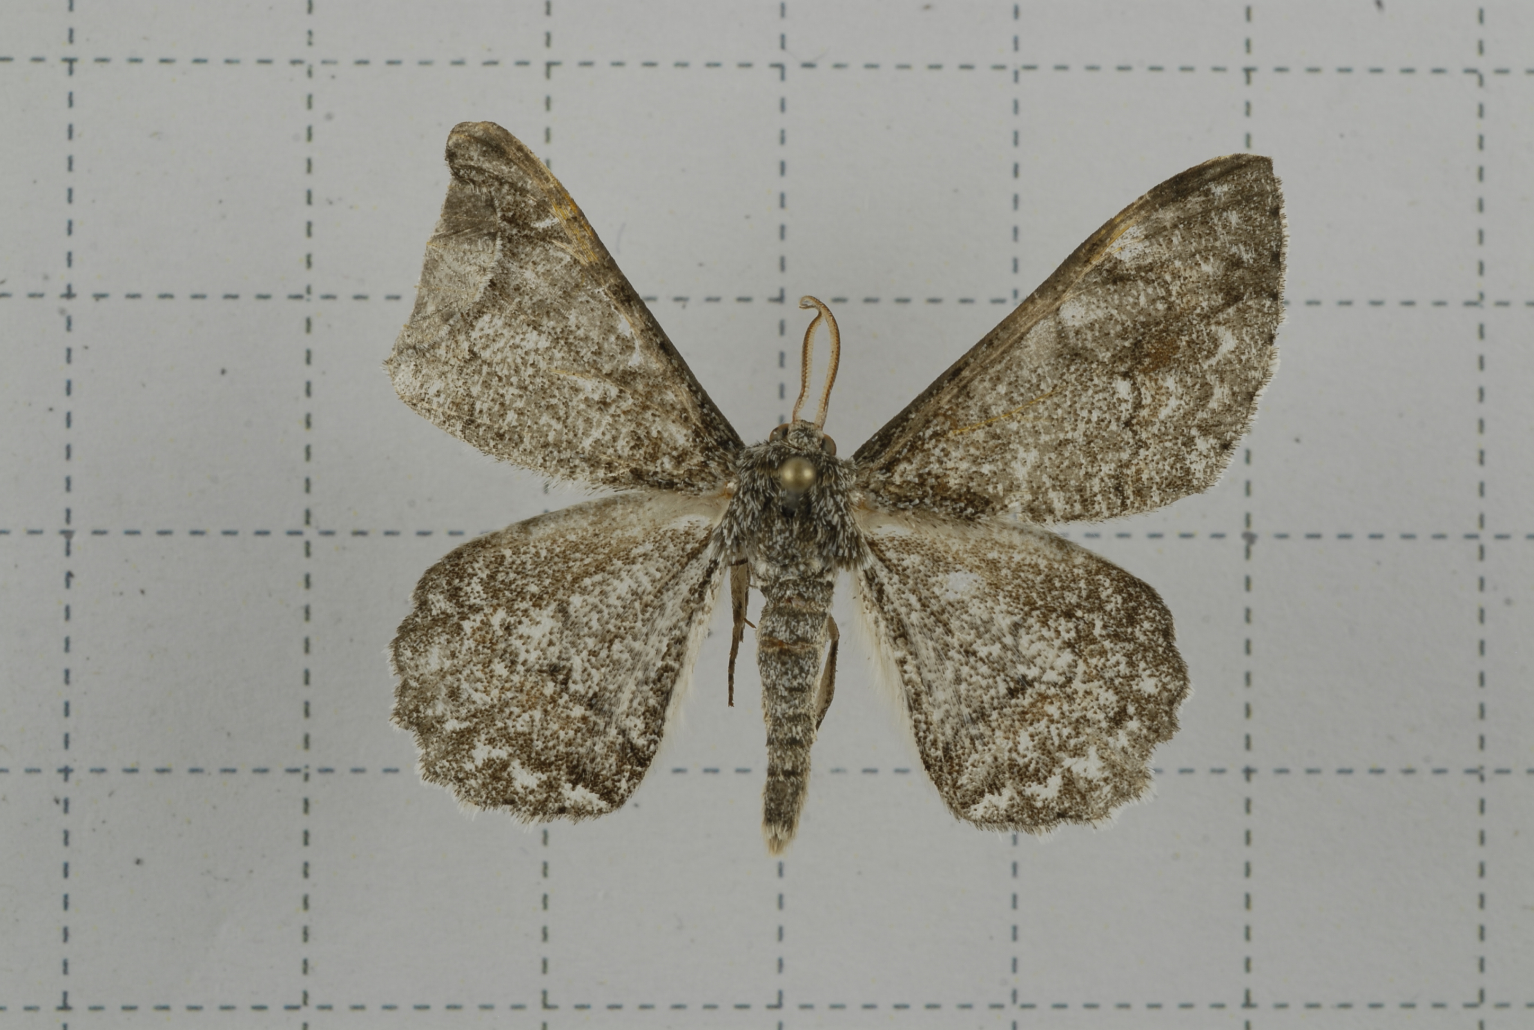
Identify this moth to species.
Cusiala boarmoides boarmoides
